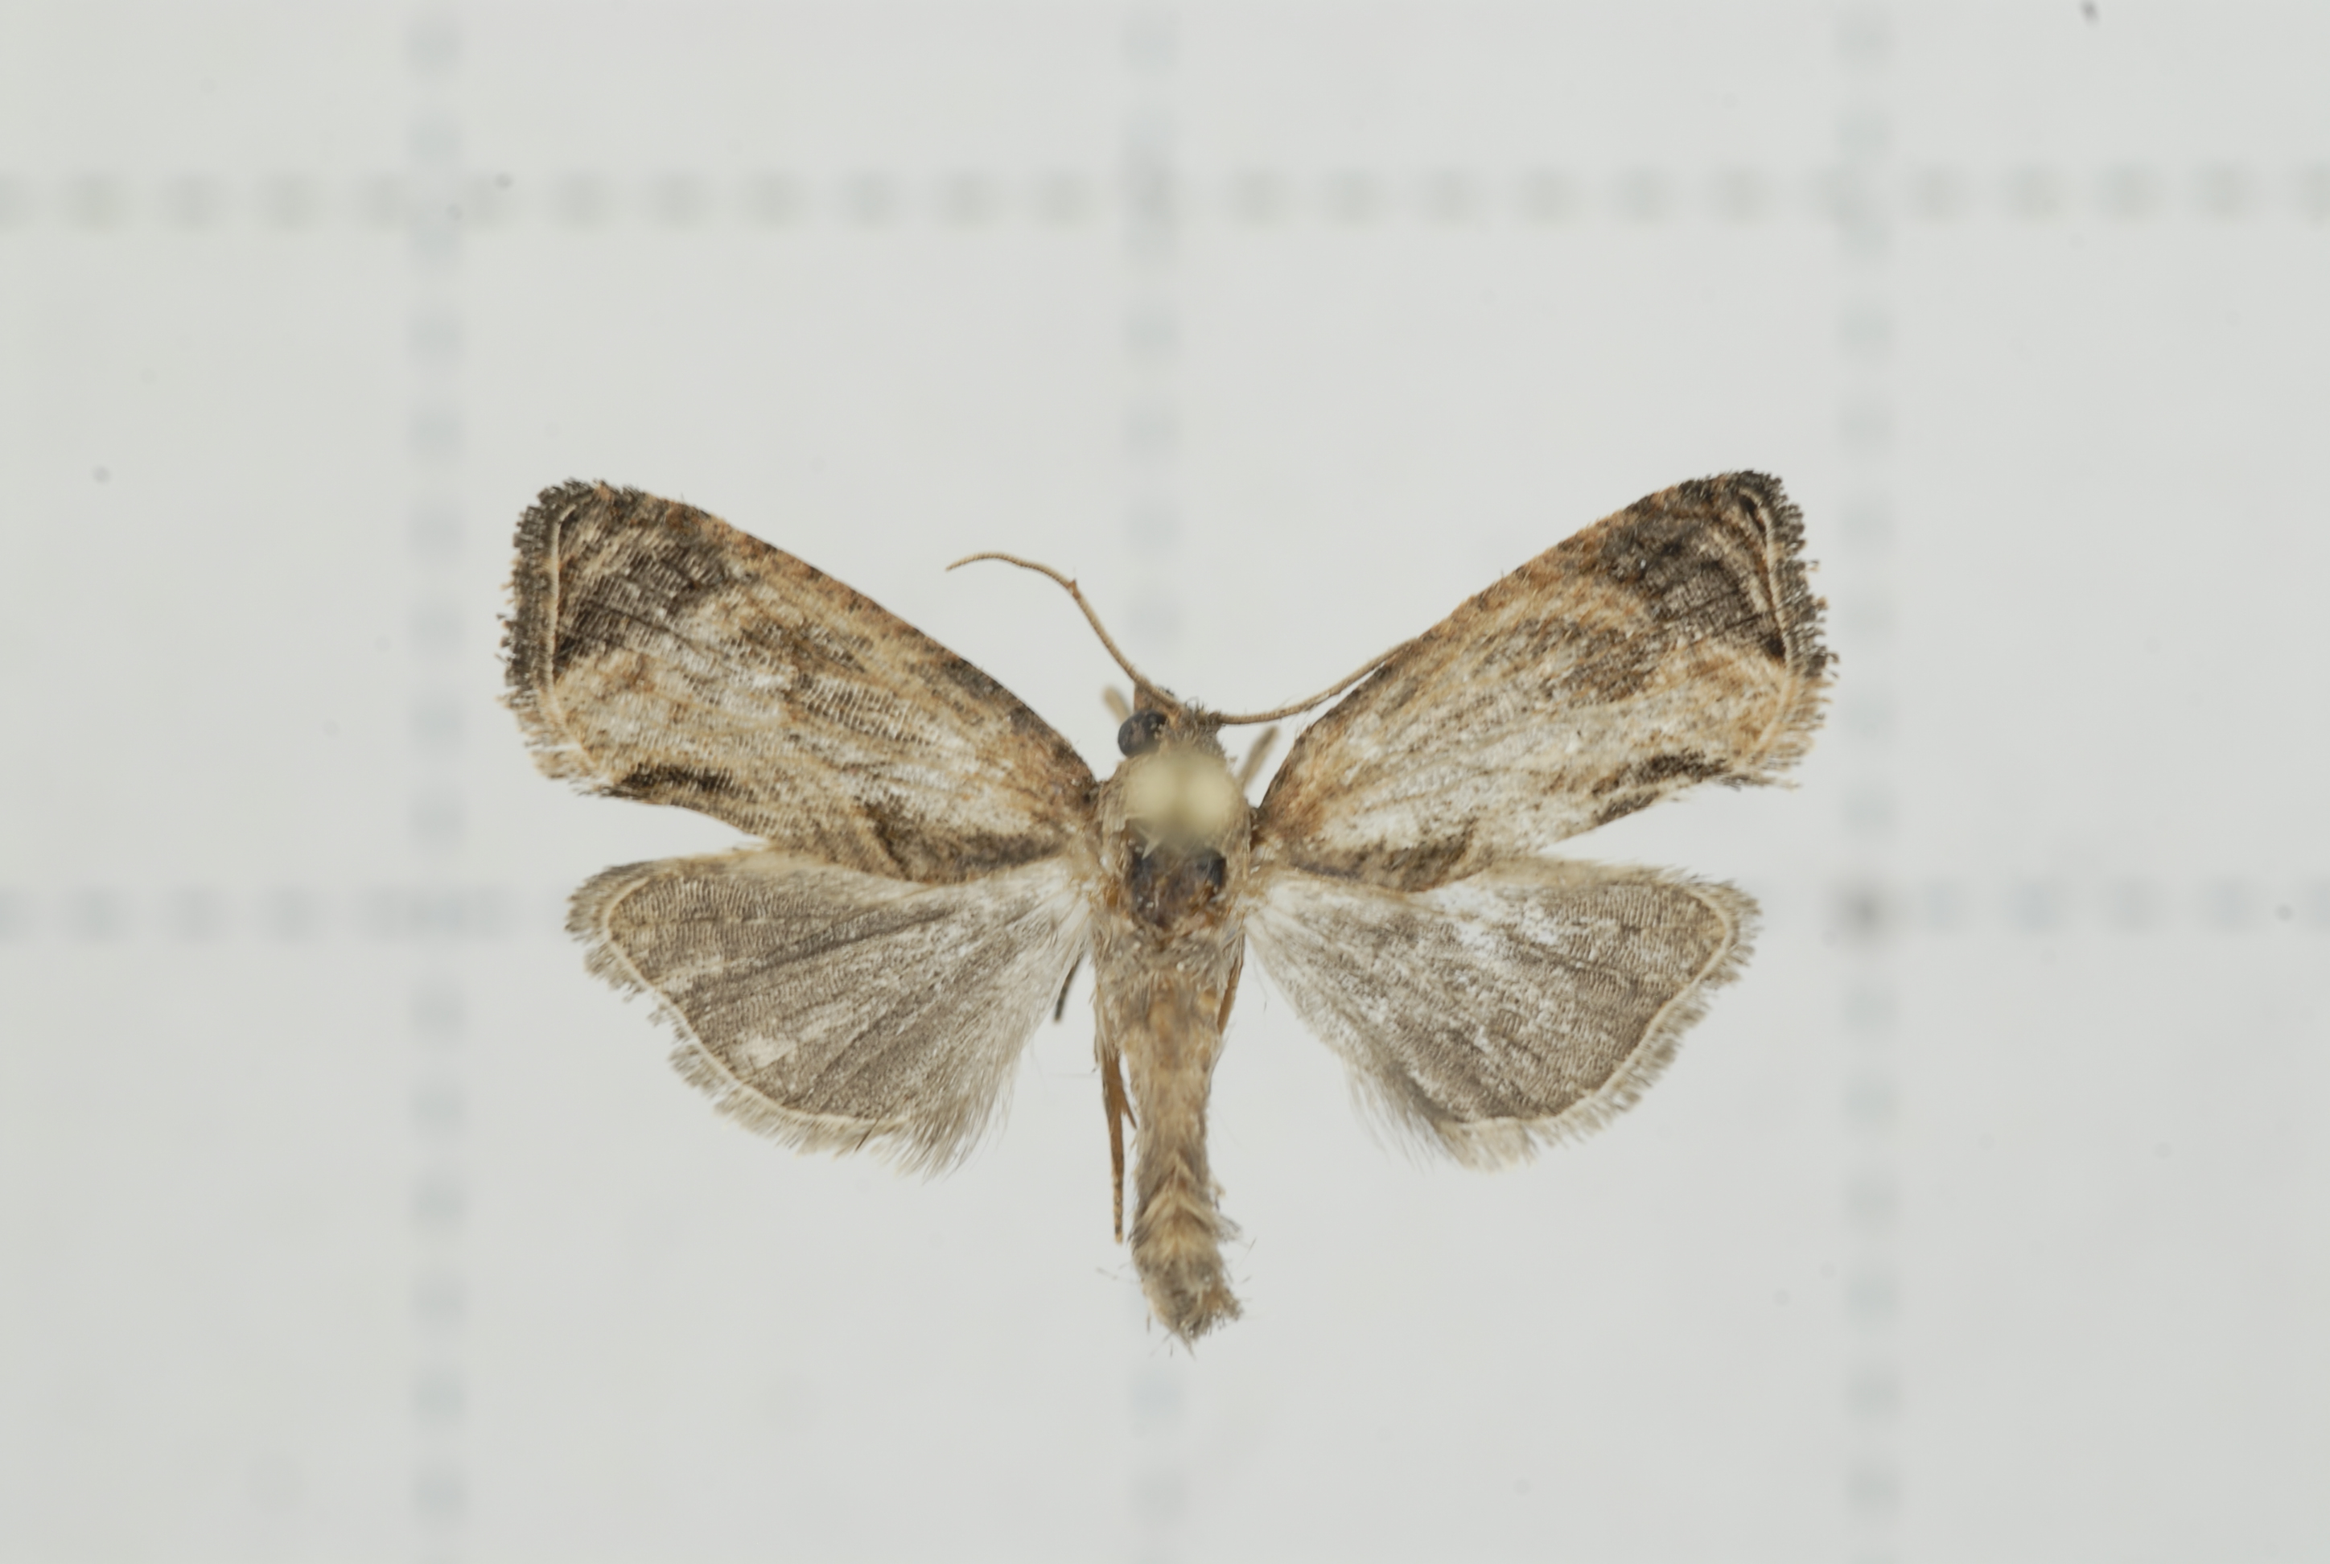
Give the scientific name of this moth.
Cryptophlebia repletana
